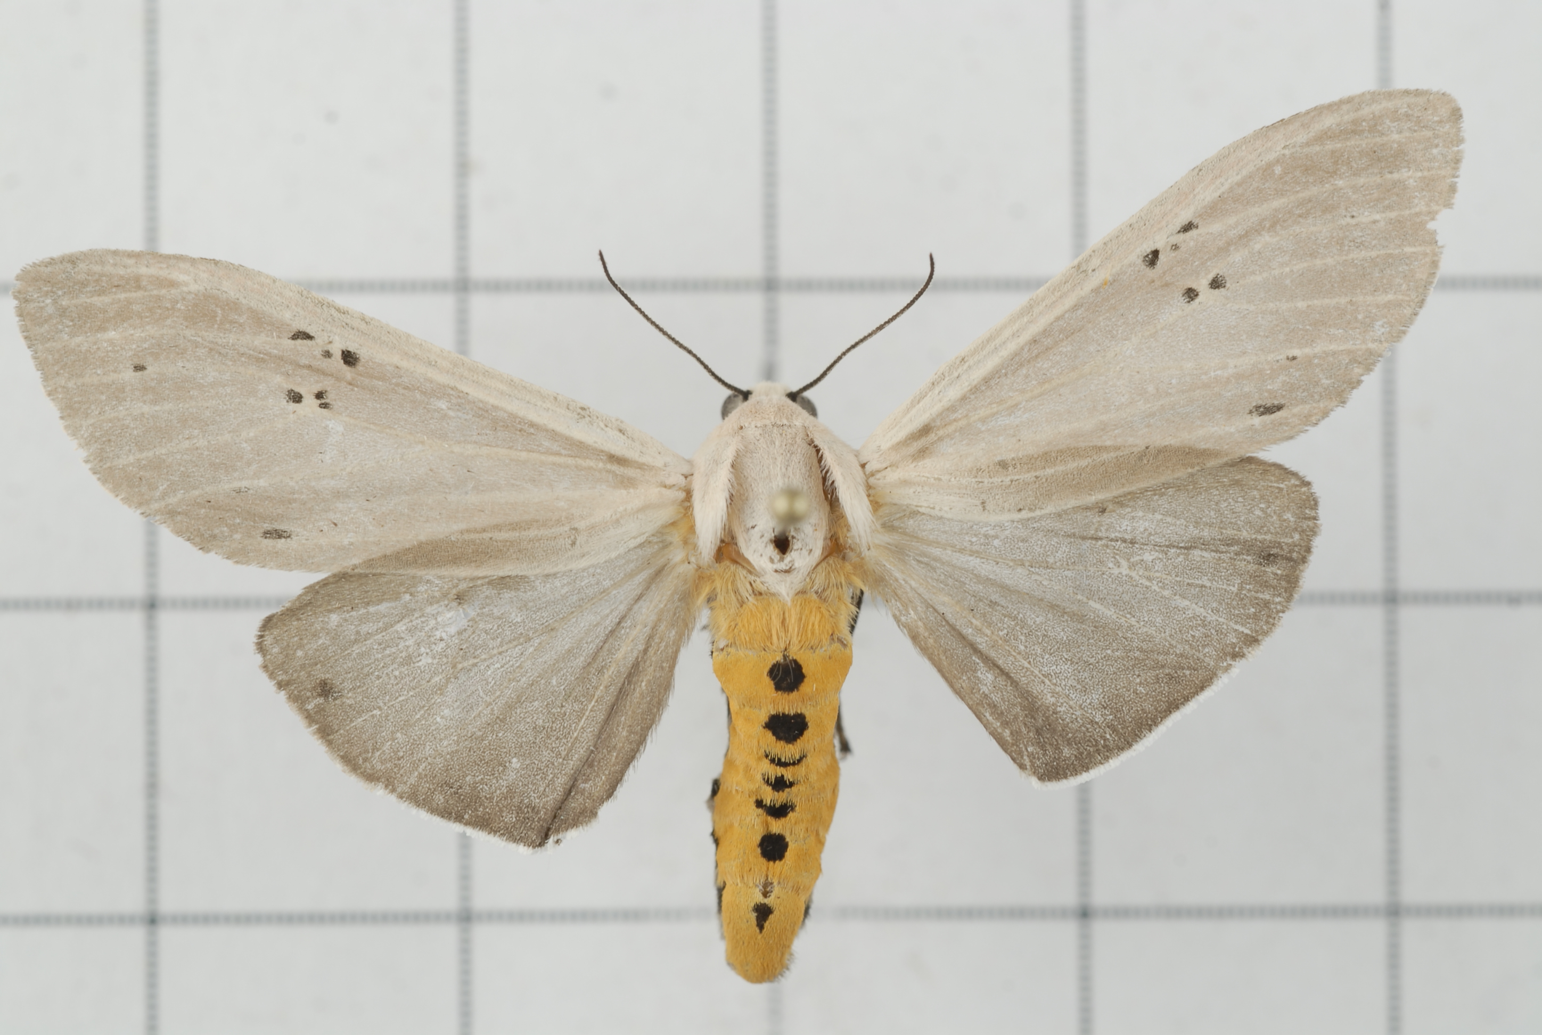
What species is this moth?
Creatonotos transiens koni
